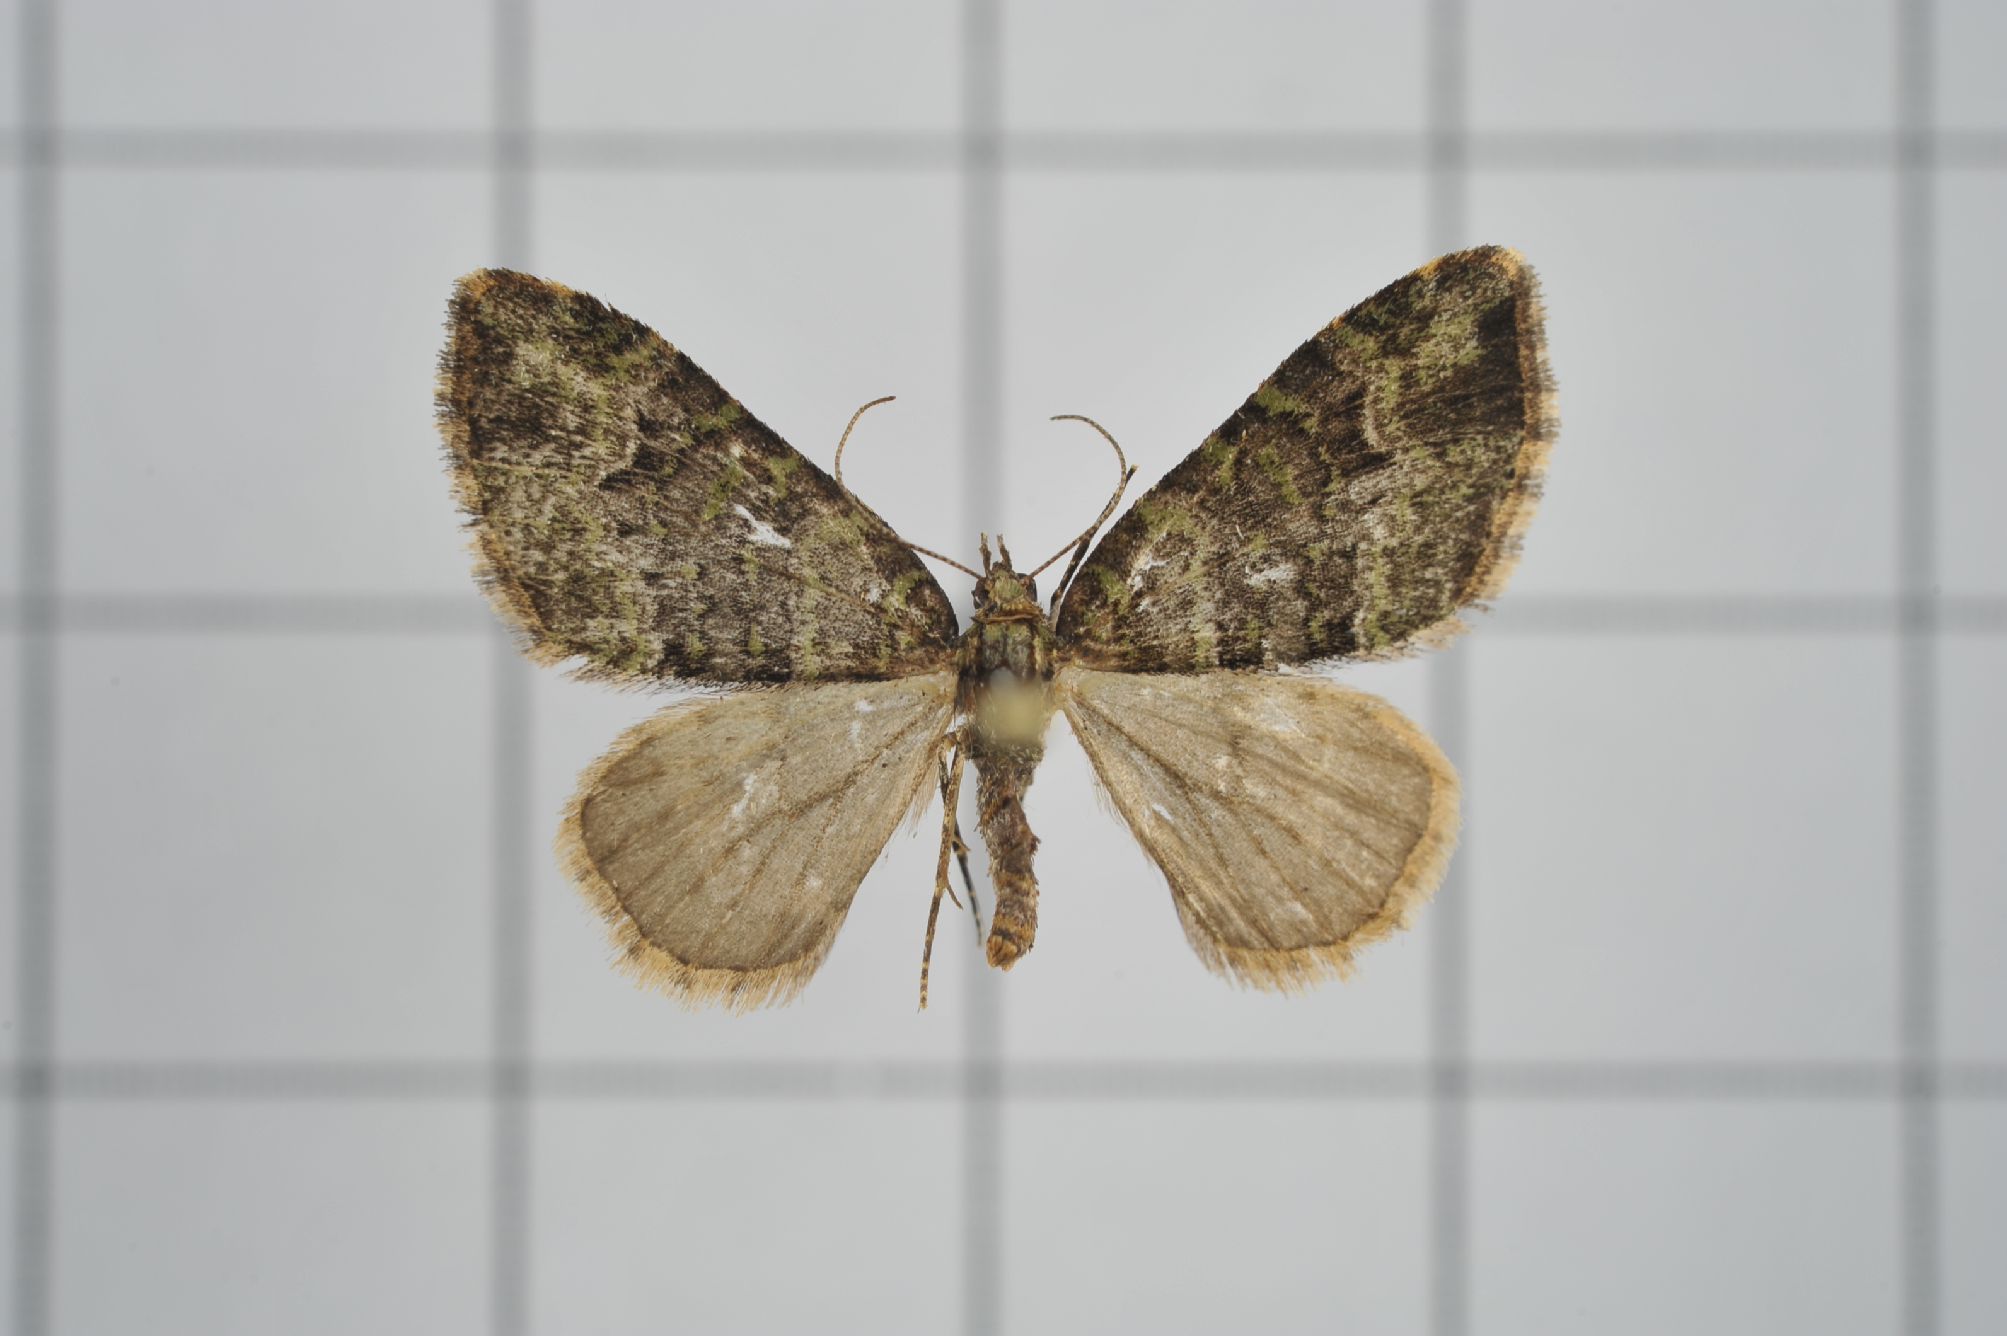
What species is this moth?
Apithecia viridata wilemani
